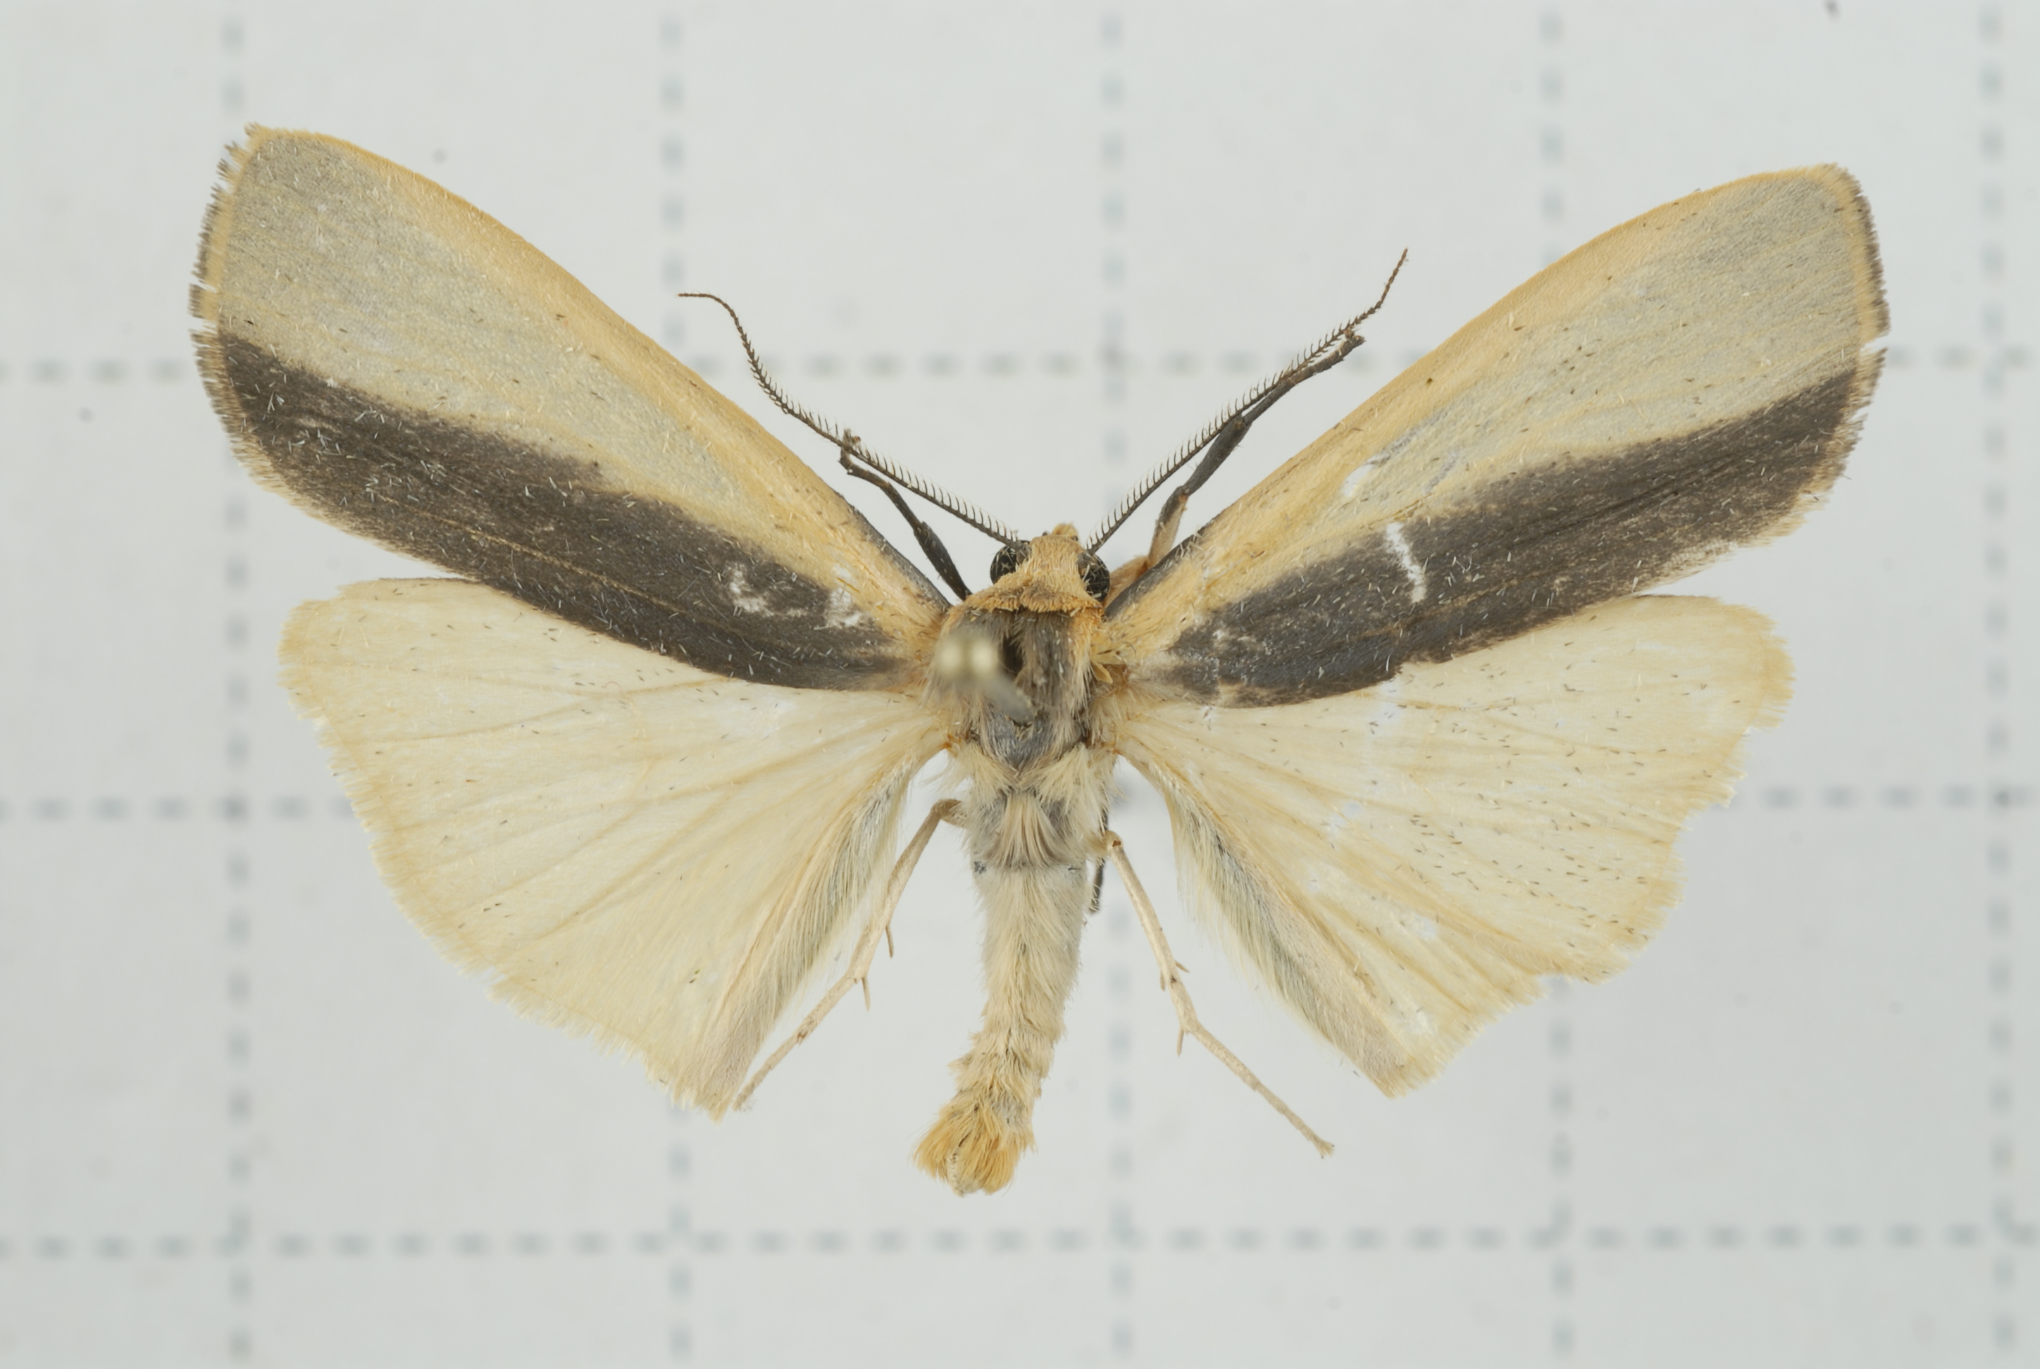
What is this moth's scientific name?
Hesudra divisa
